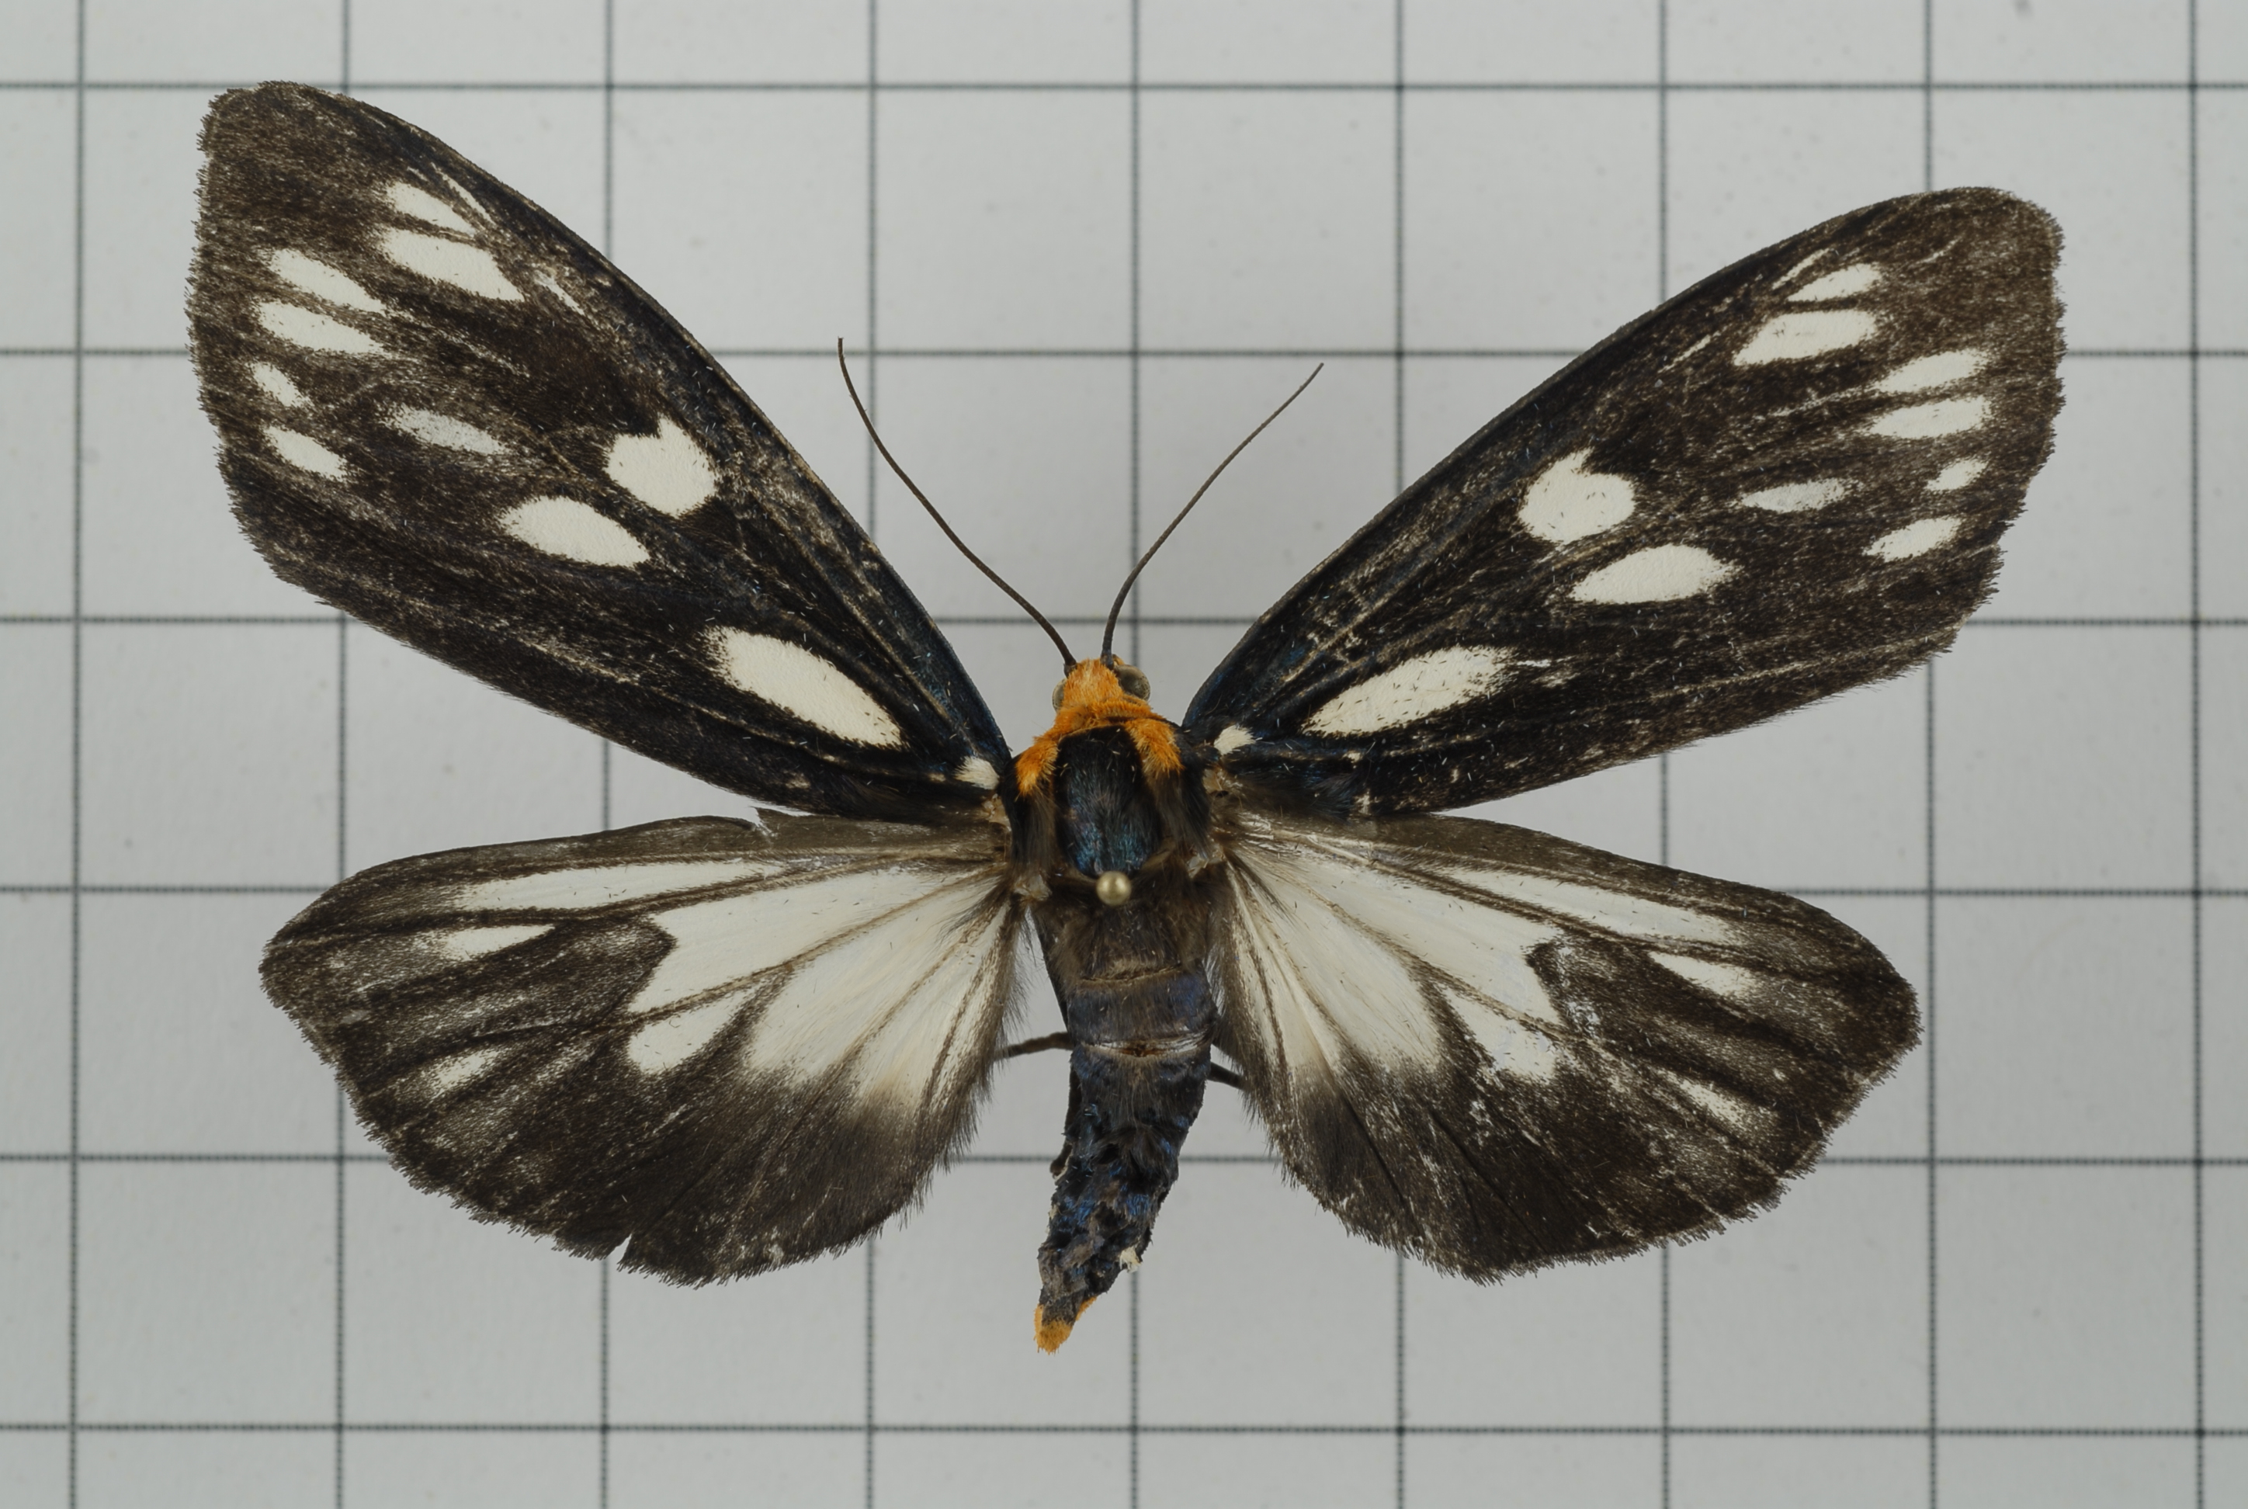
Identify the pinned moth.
Macrobrochis gigas
